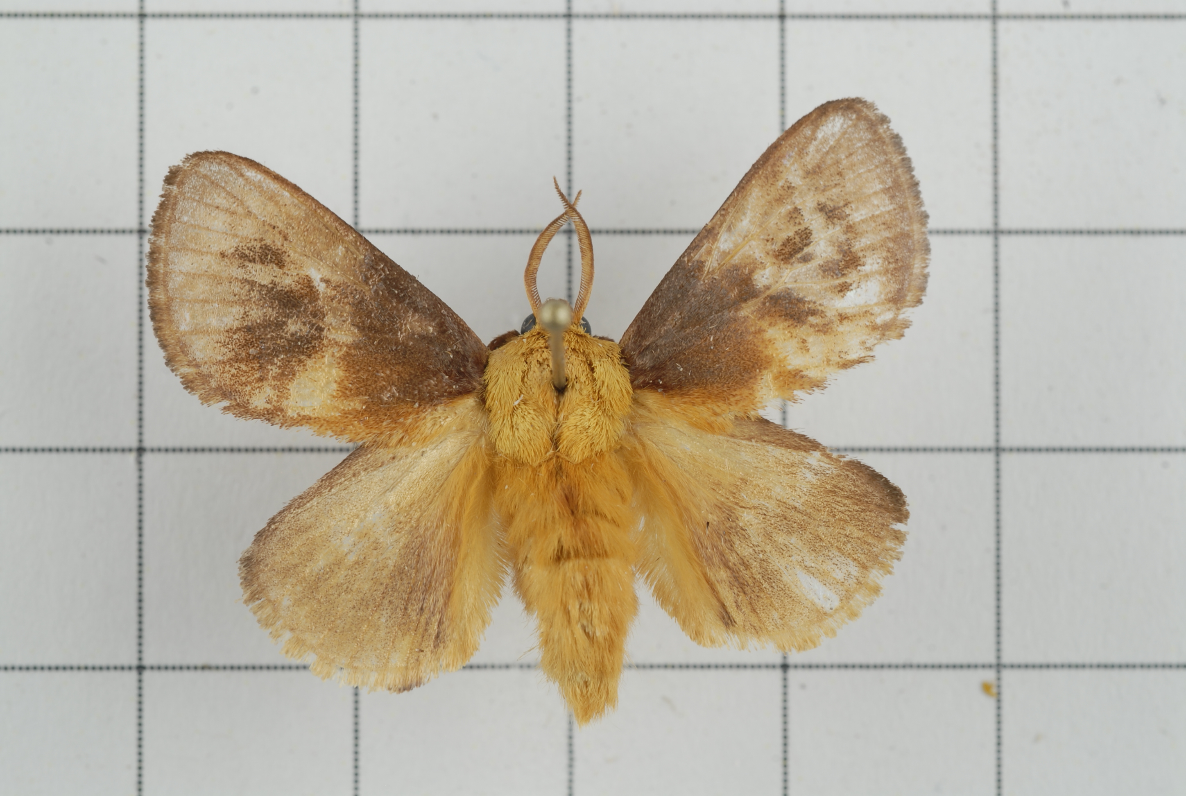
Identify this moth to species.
Narosoideus flavidorsalis
